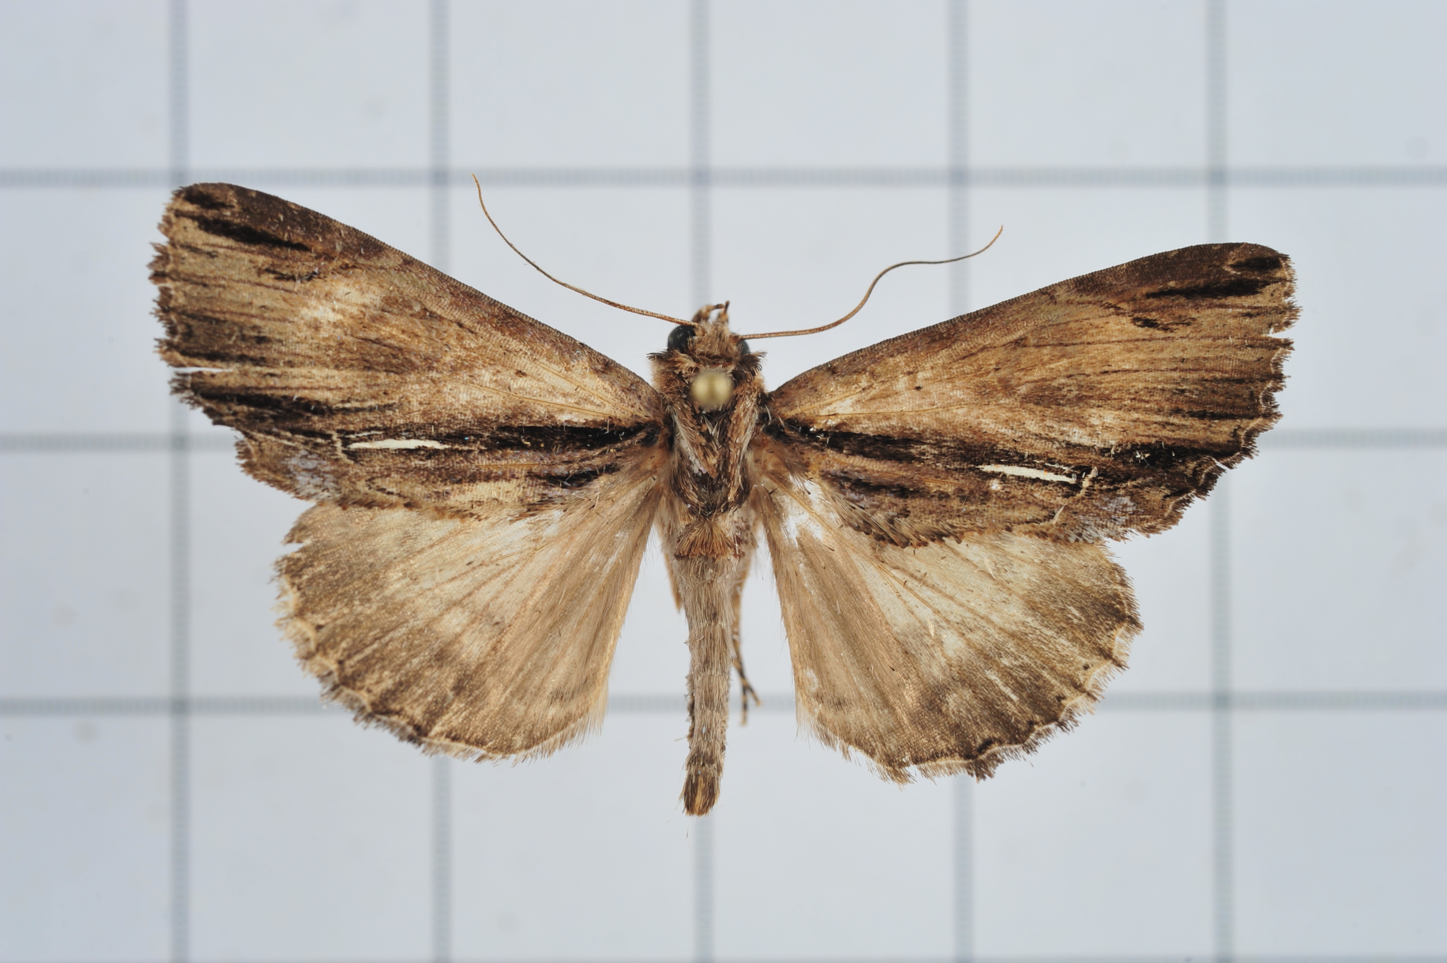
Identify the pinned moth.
Ercheia niveostrigata
